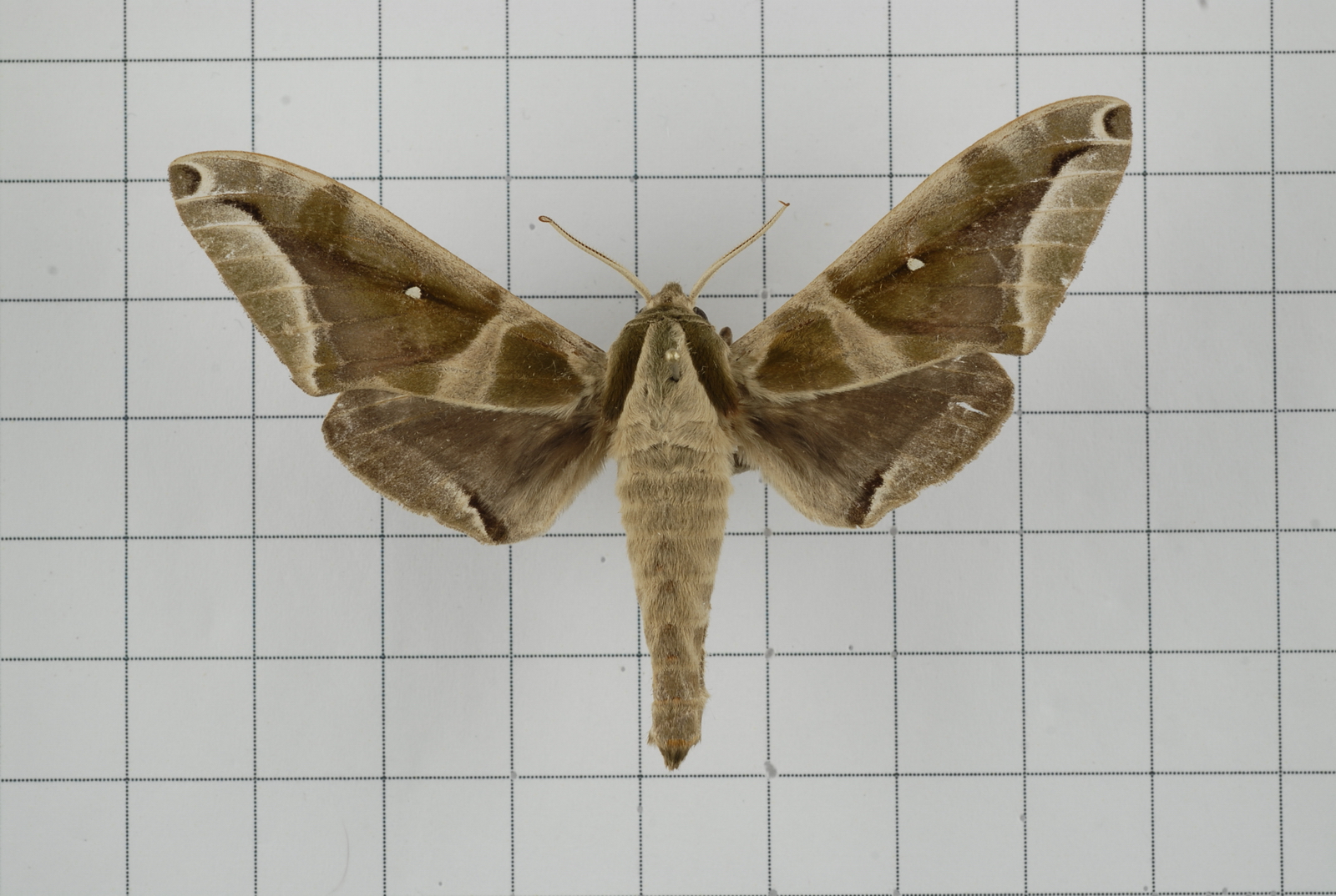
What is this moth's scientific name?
Parum colligata
